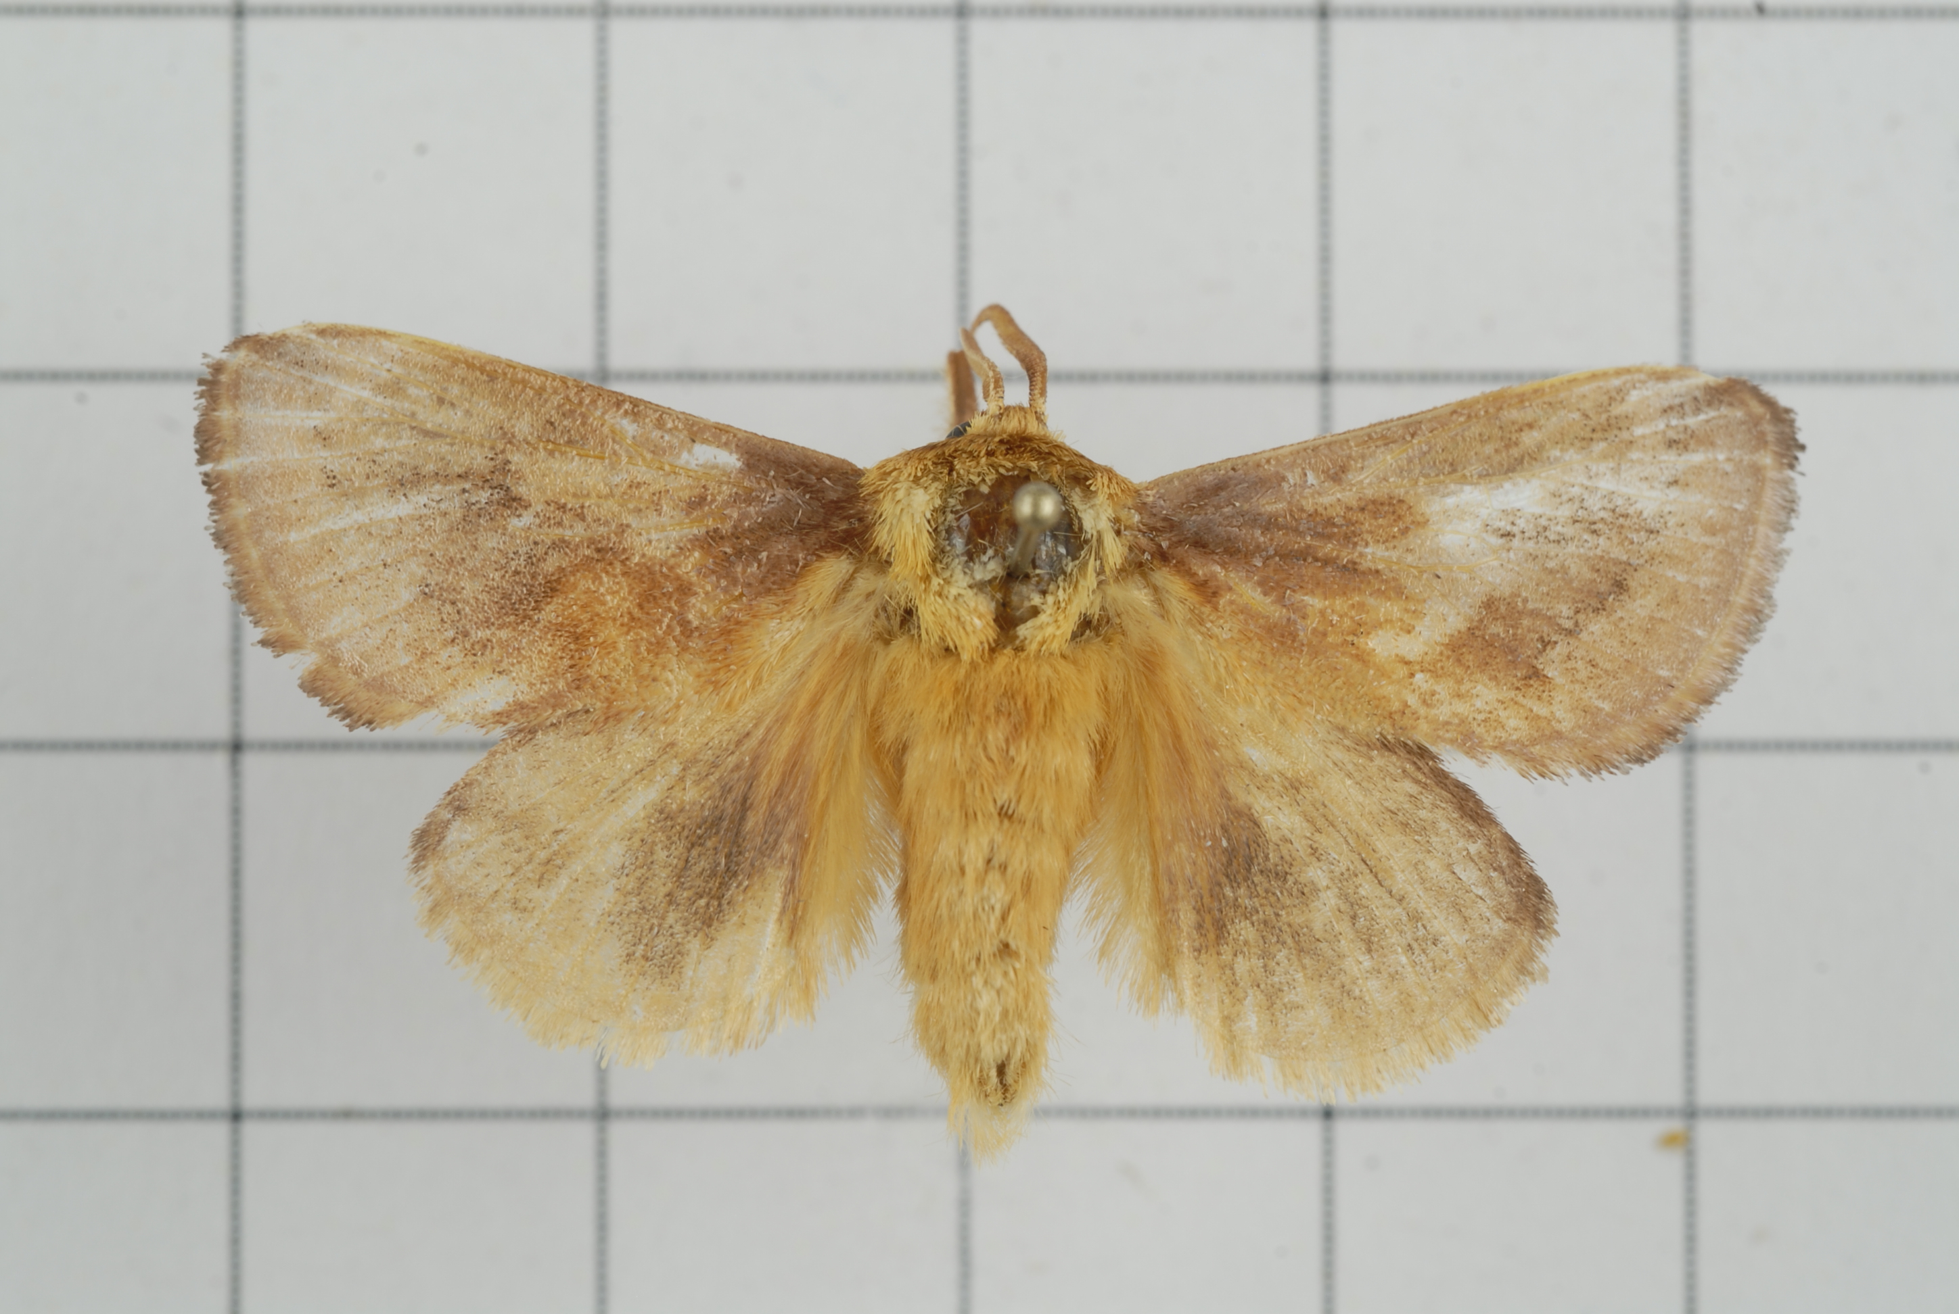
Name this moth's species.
Narosoideus flavidorsalis
